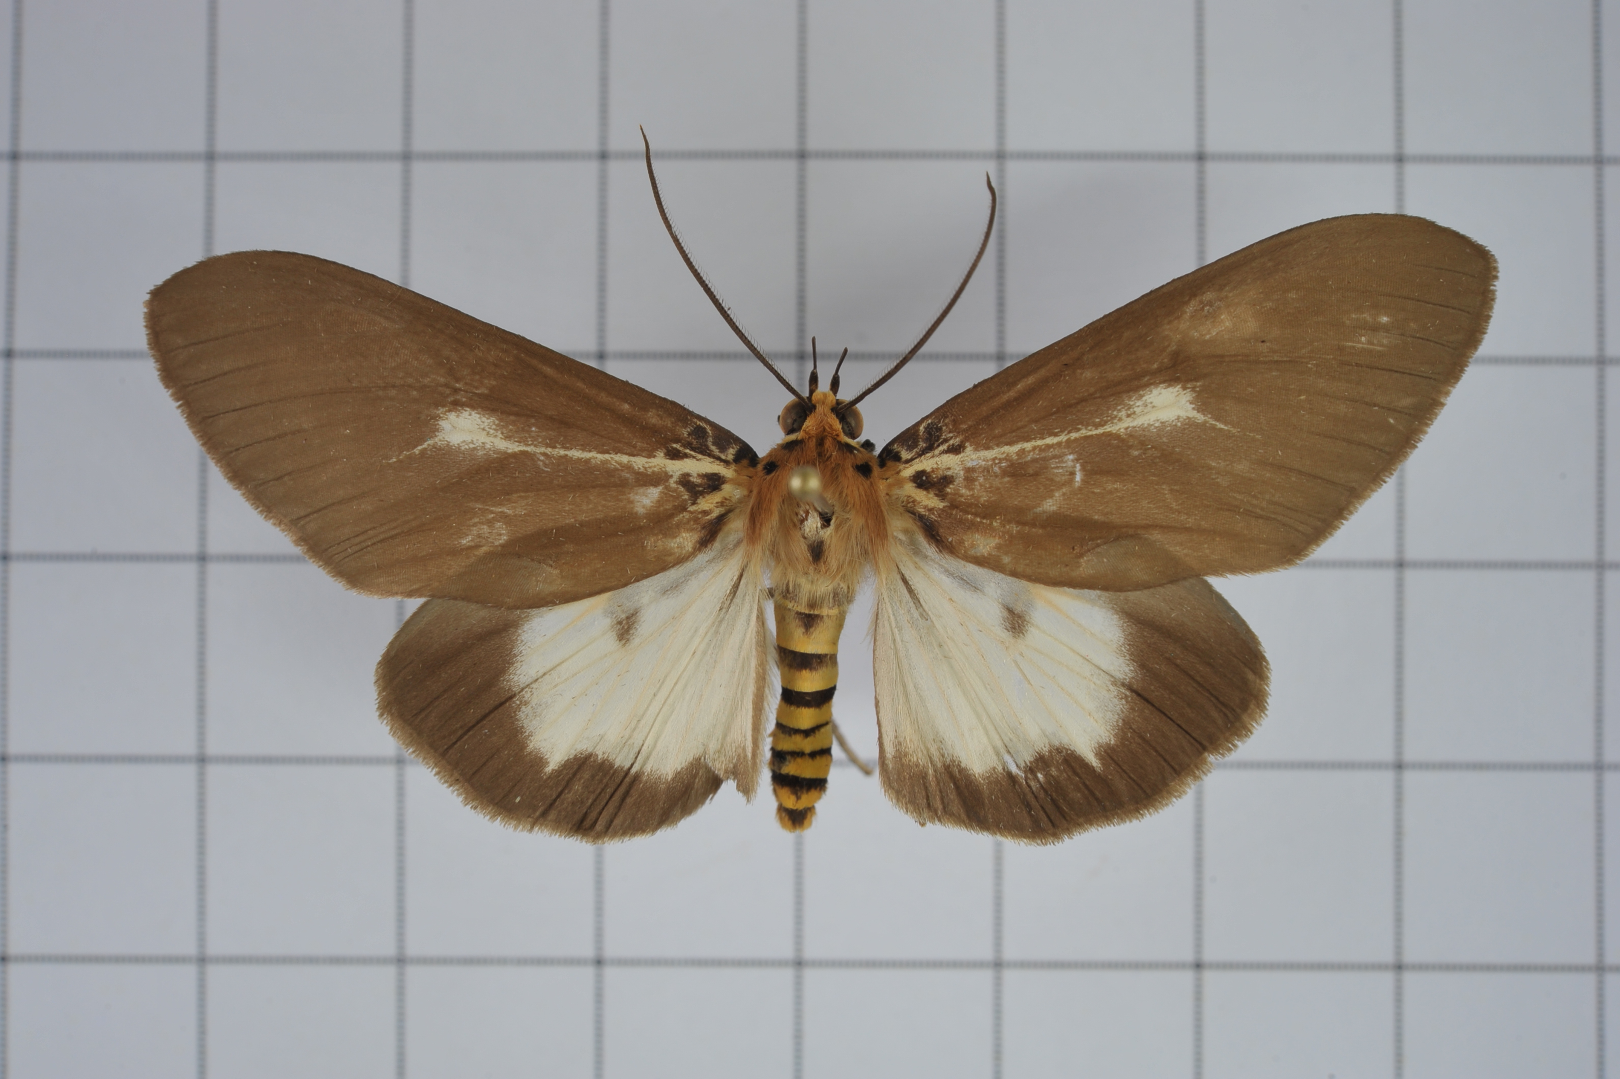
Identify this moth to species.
Asota heliconia zebrina
